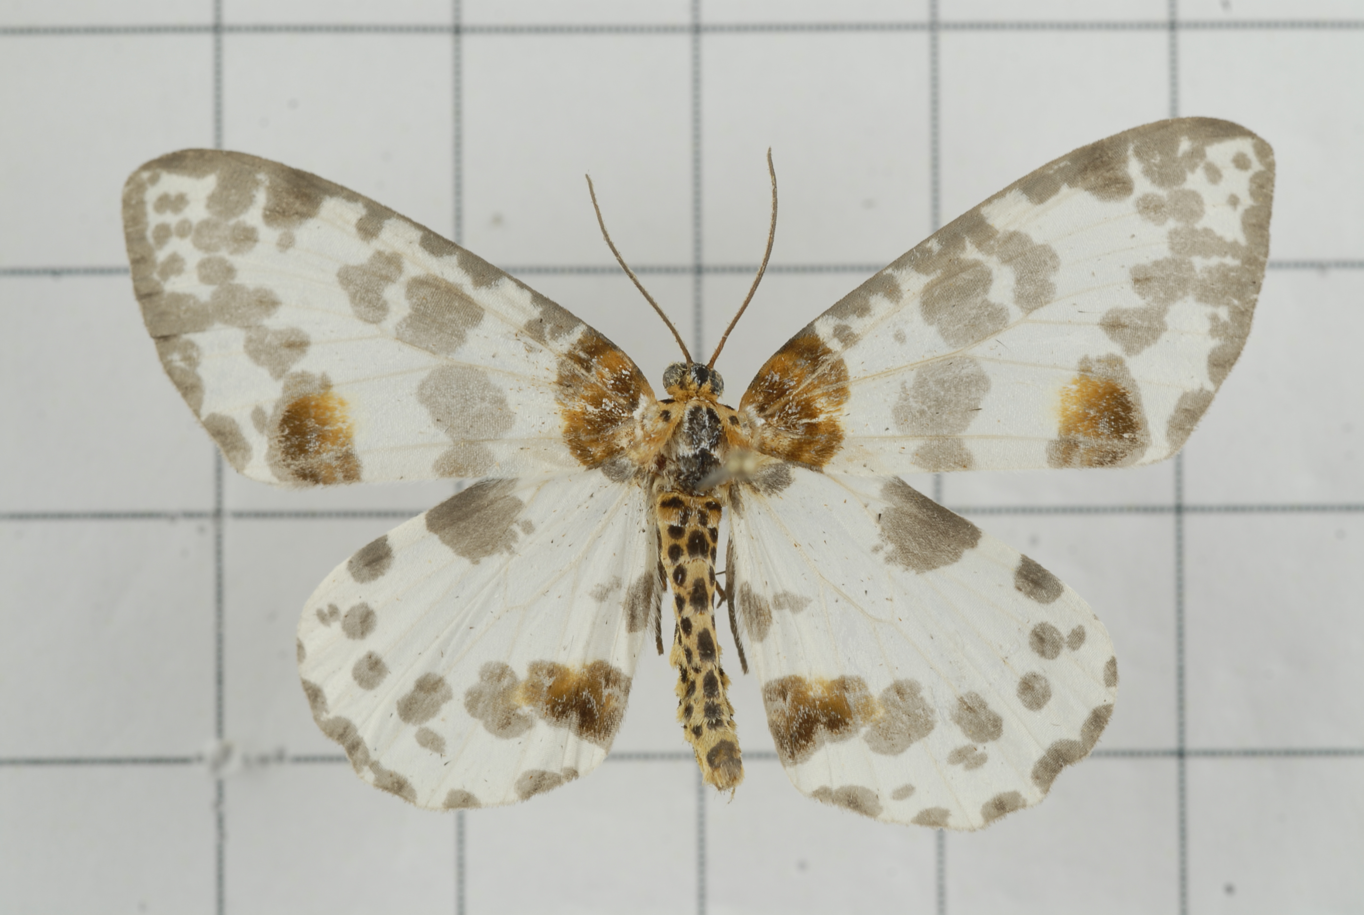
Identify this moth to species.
Abraxas adilluminata
